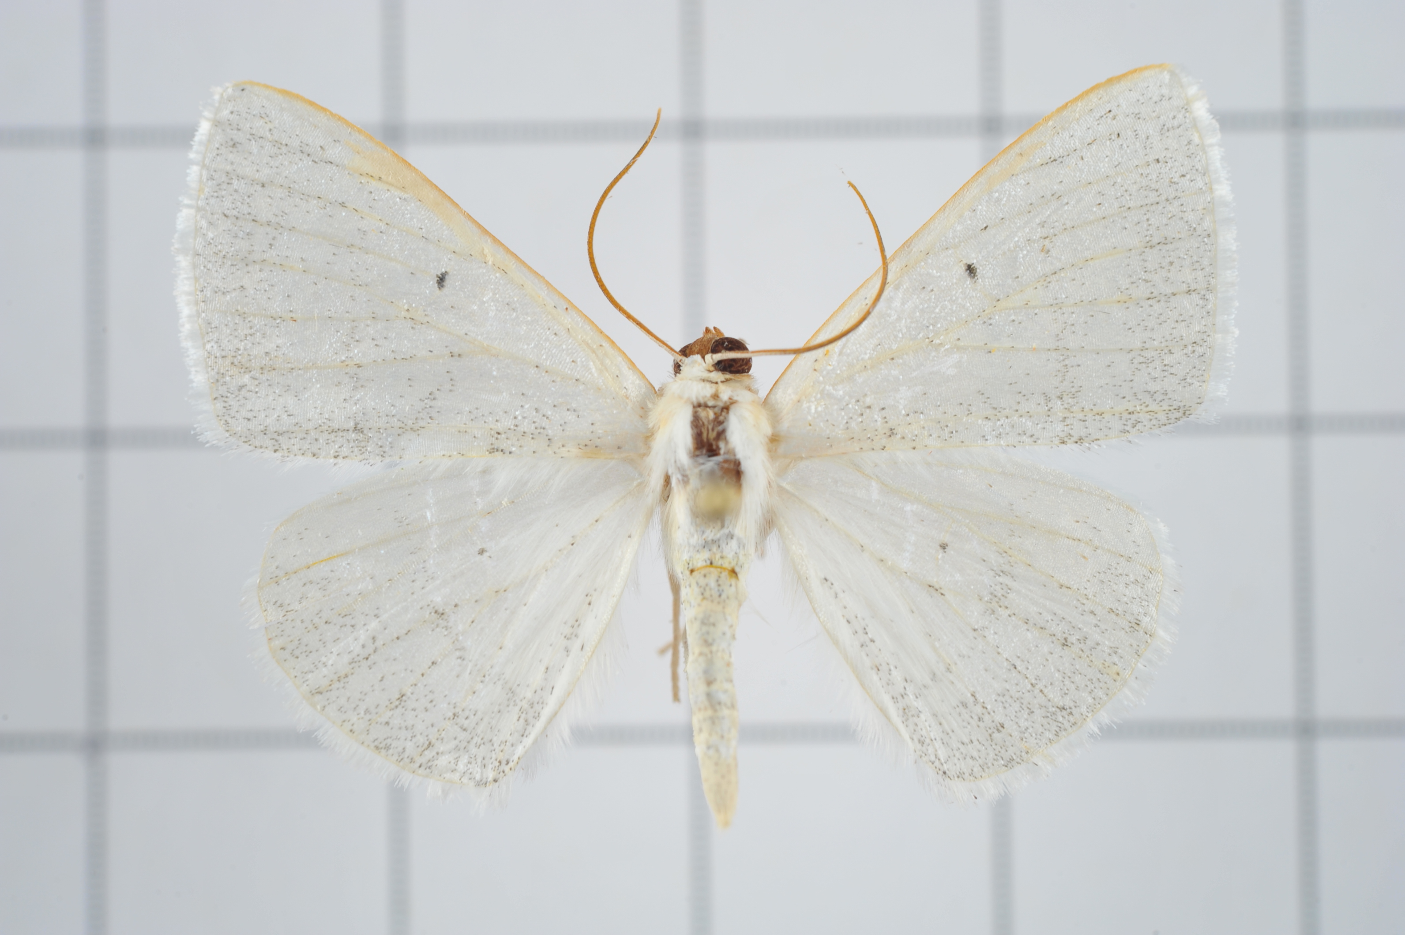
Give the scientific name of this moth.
Lomographa anoxys
